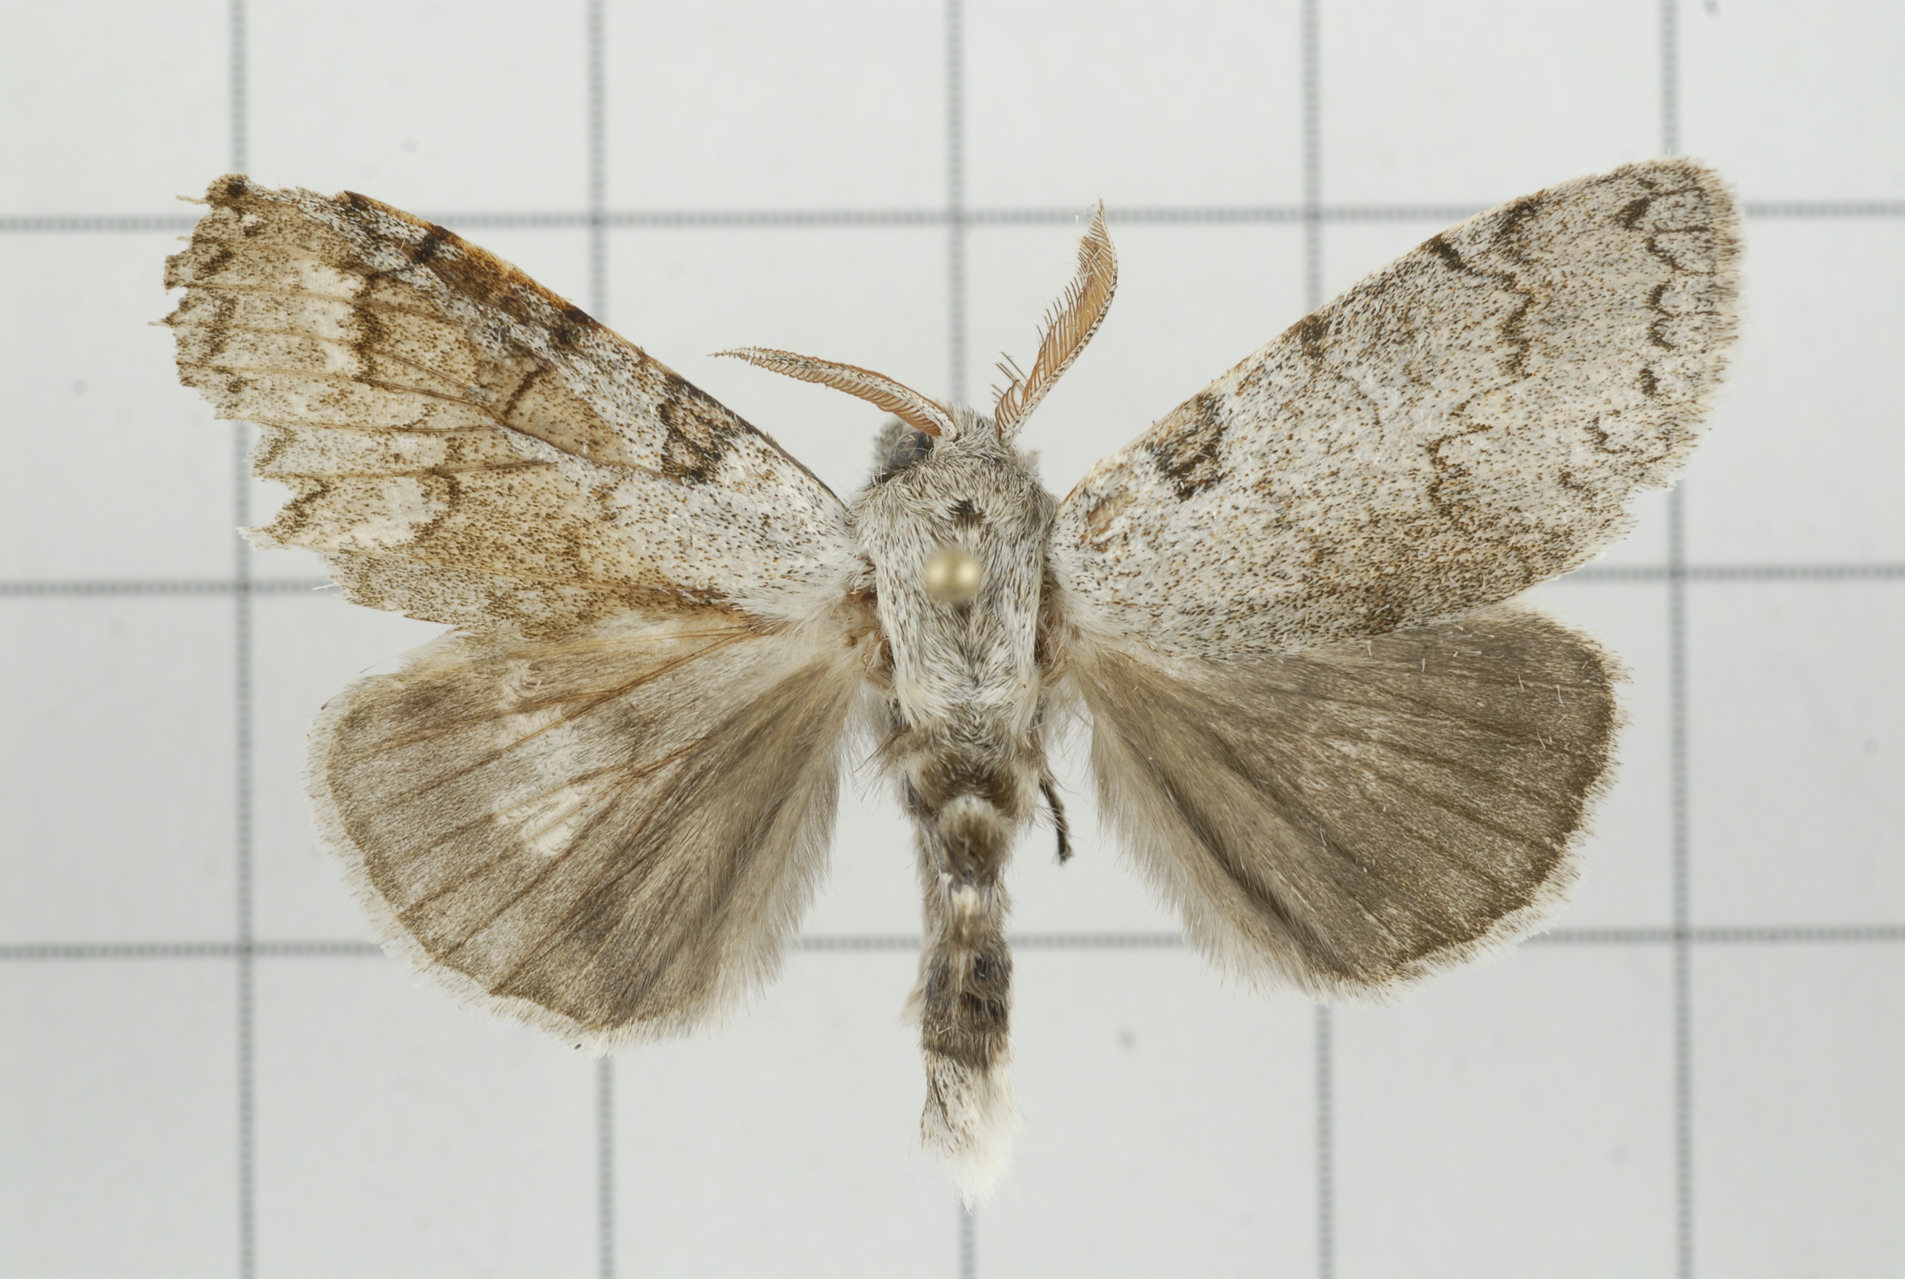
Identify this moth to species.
Calliteara postfusca
